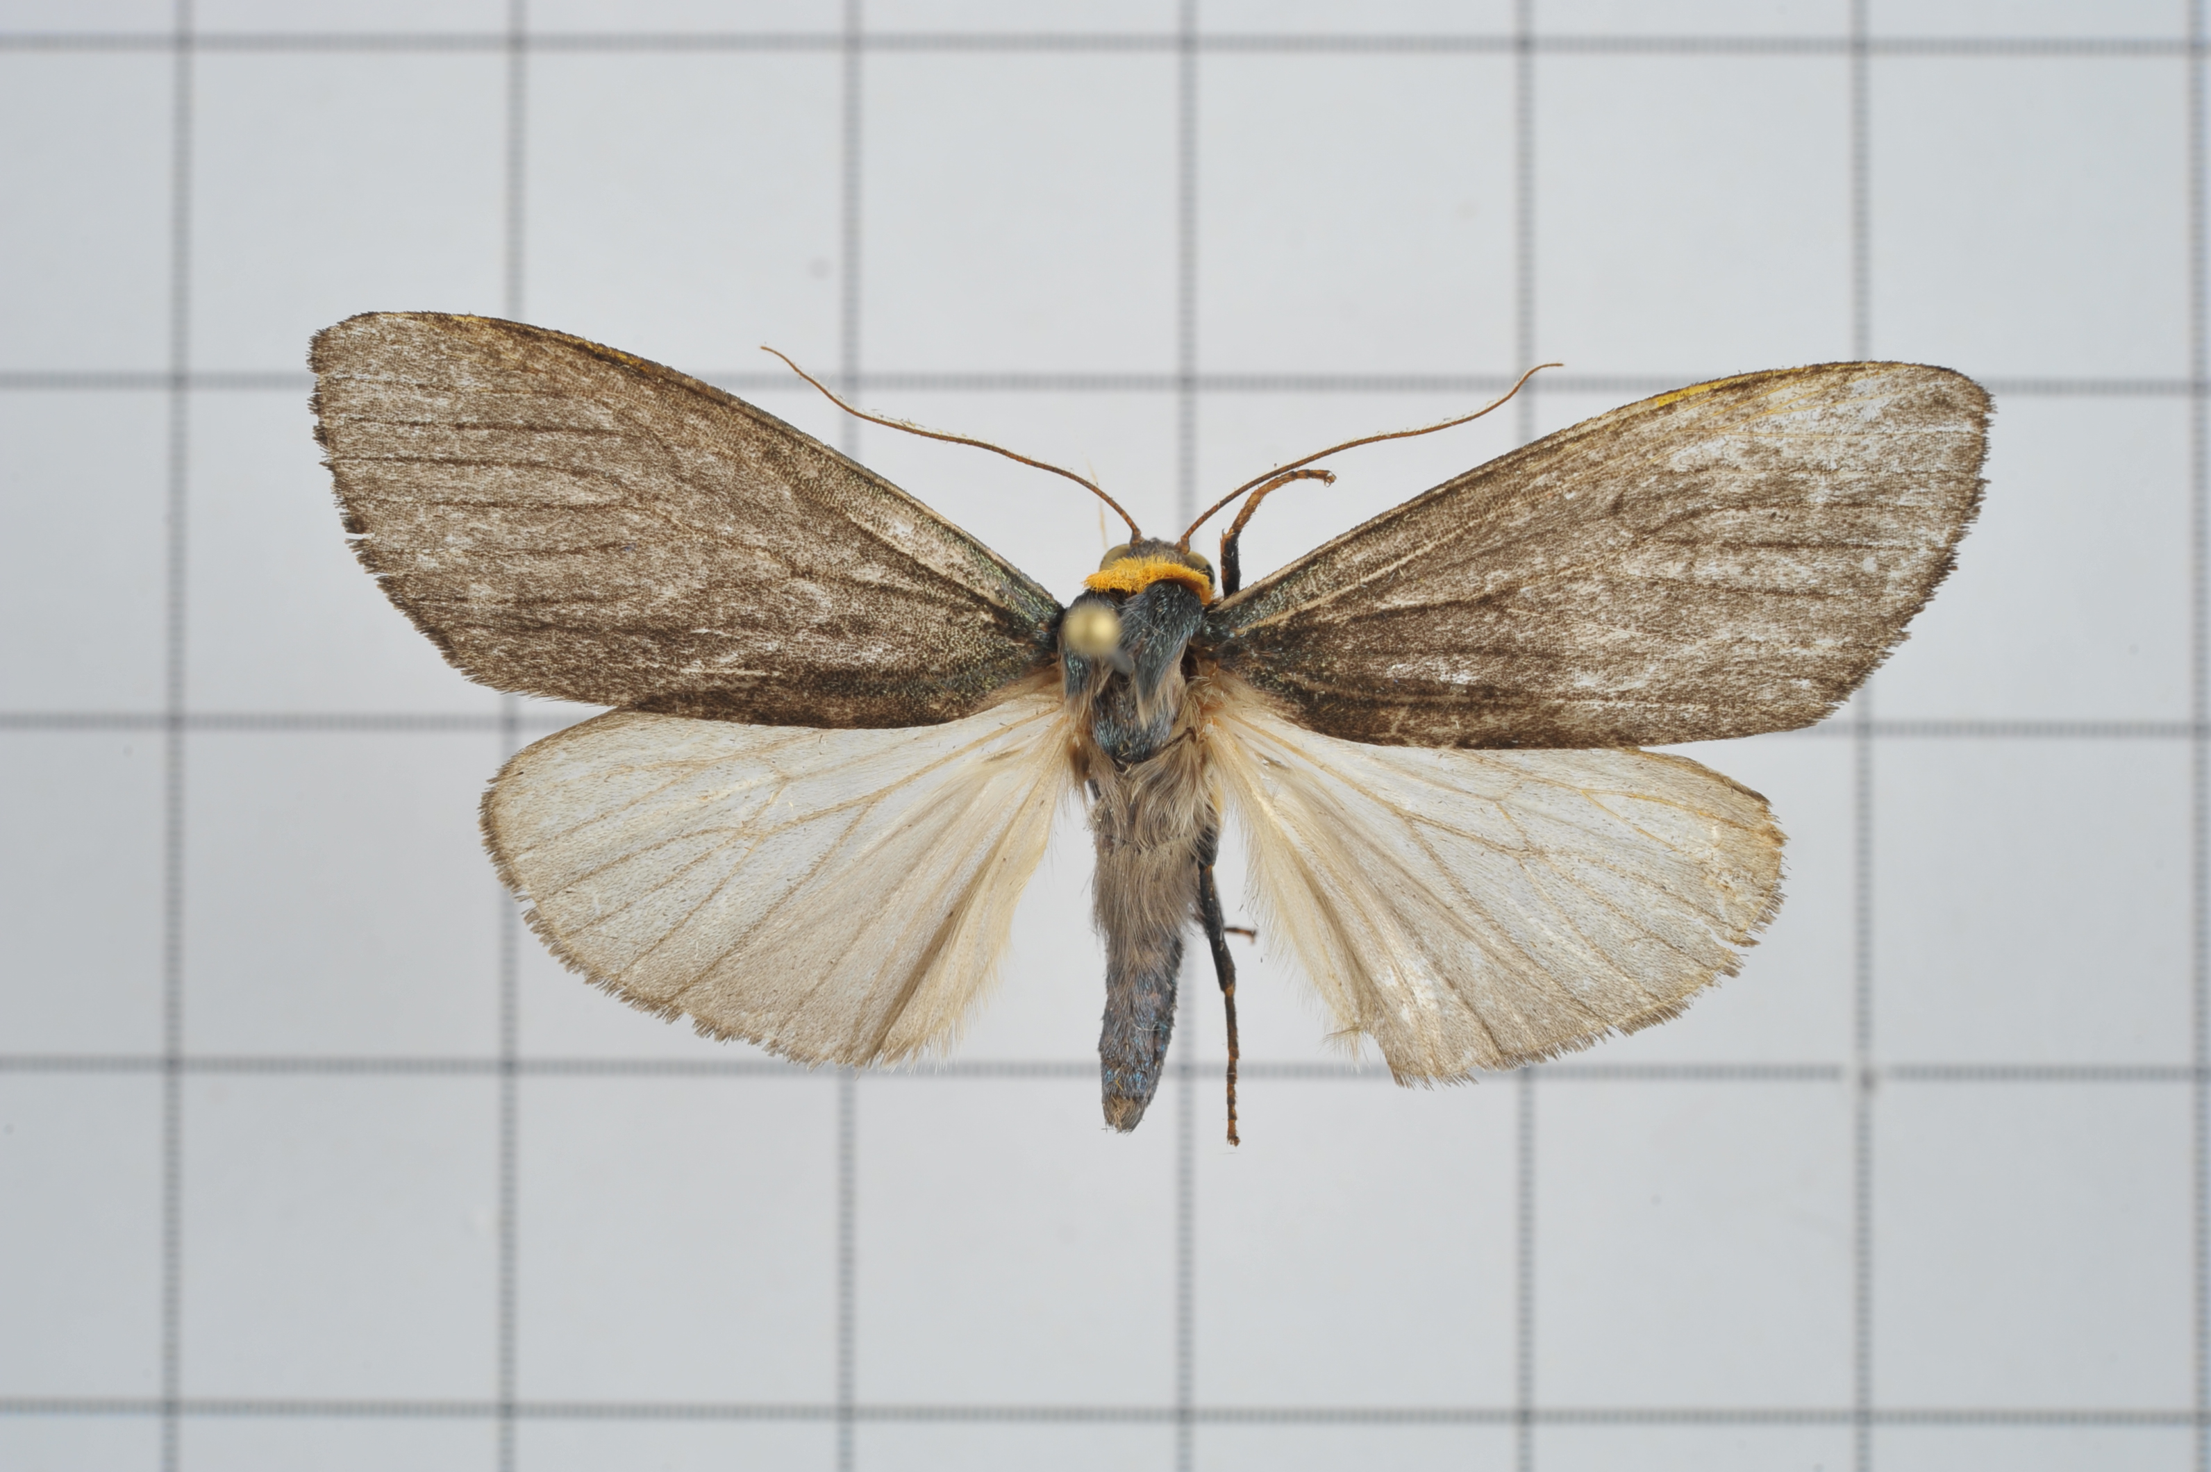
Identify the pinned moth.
Paraona staudingeri formosana
